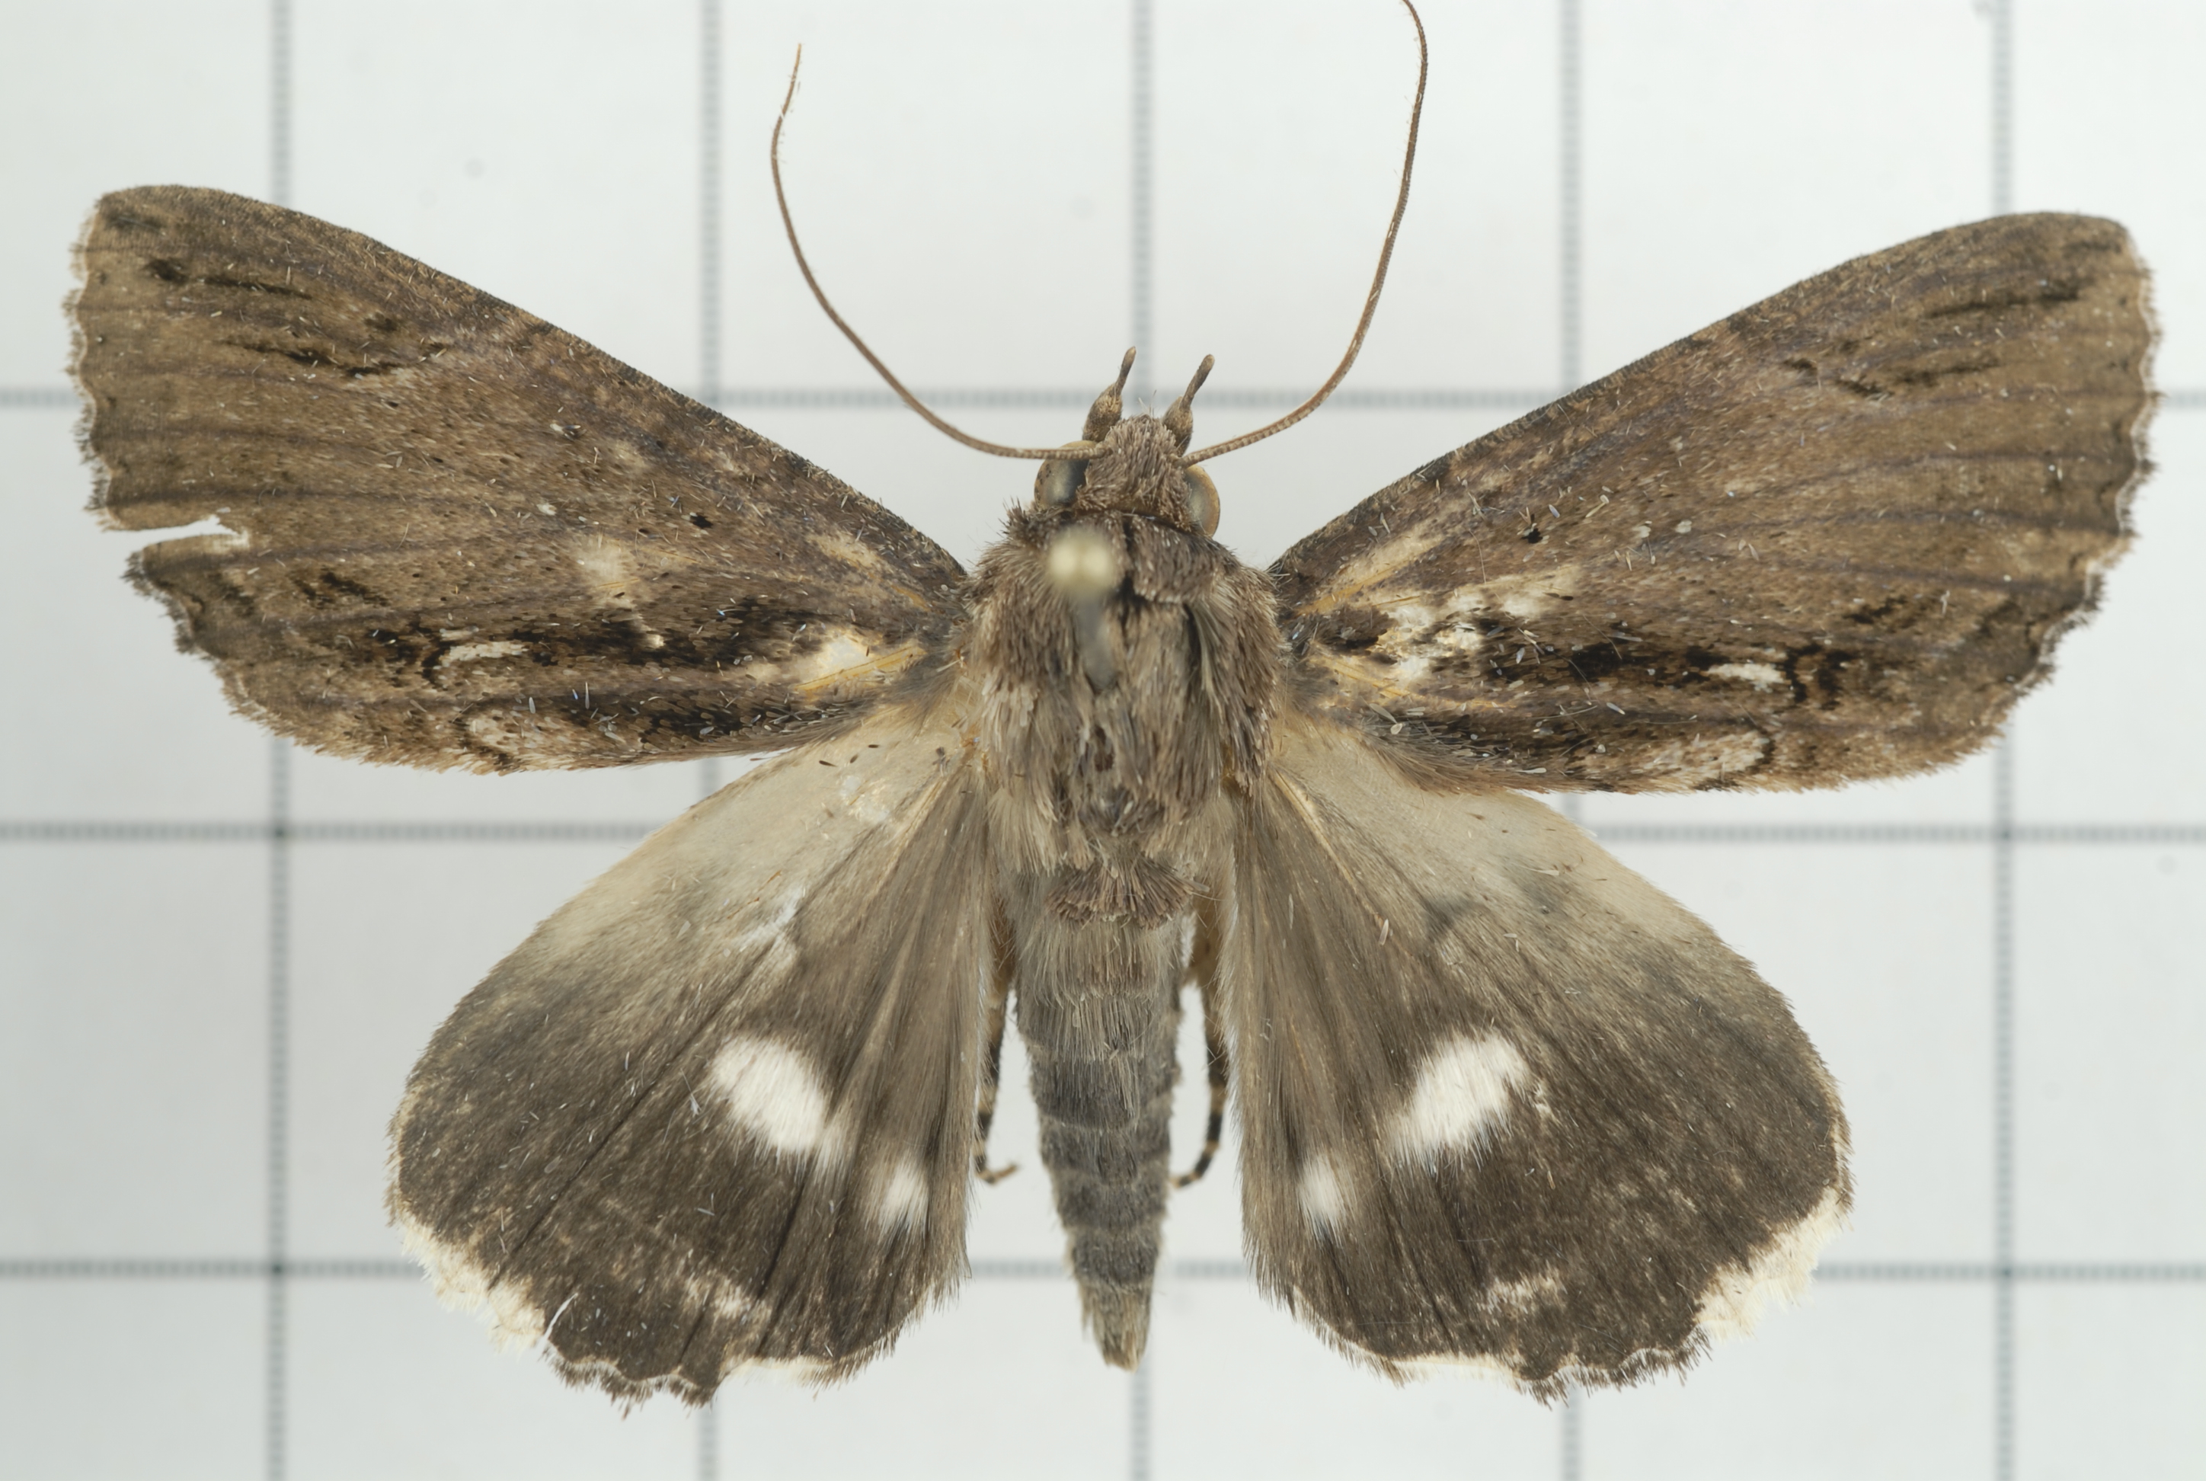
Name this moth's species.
Ercheia cyllaria
